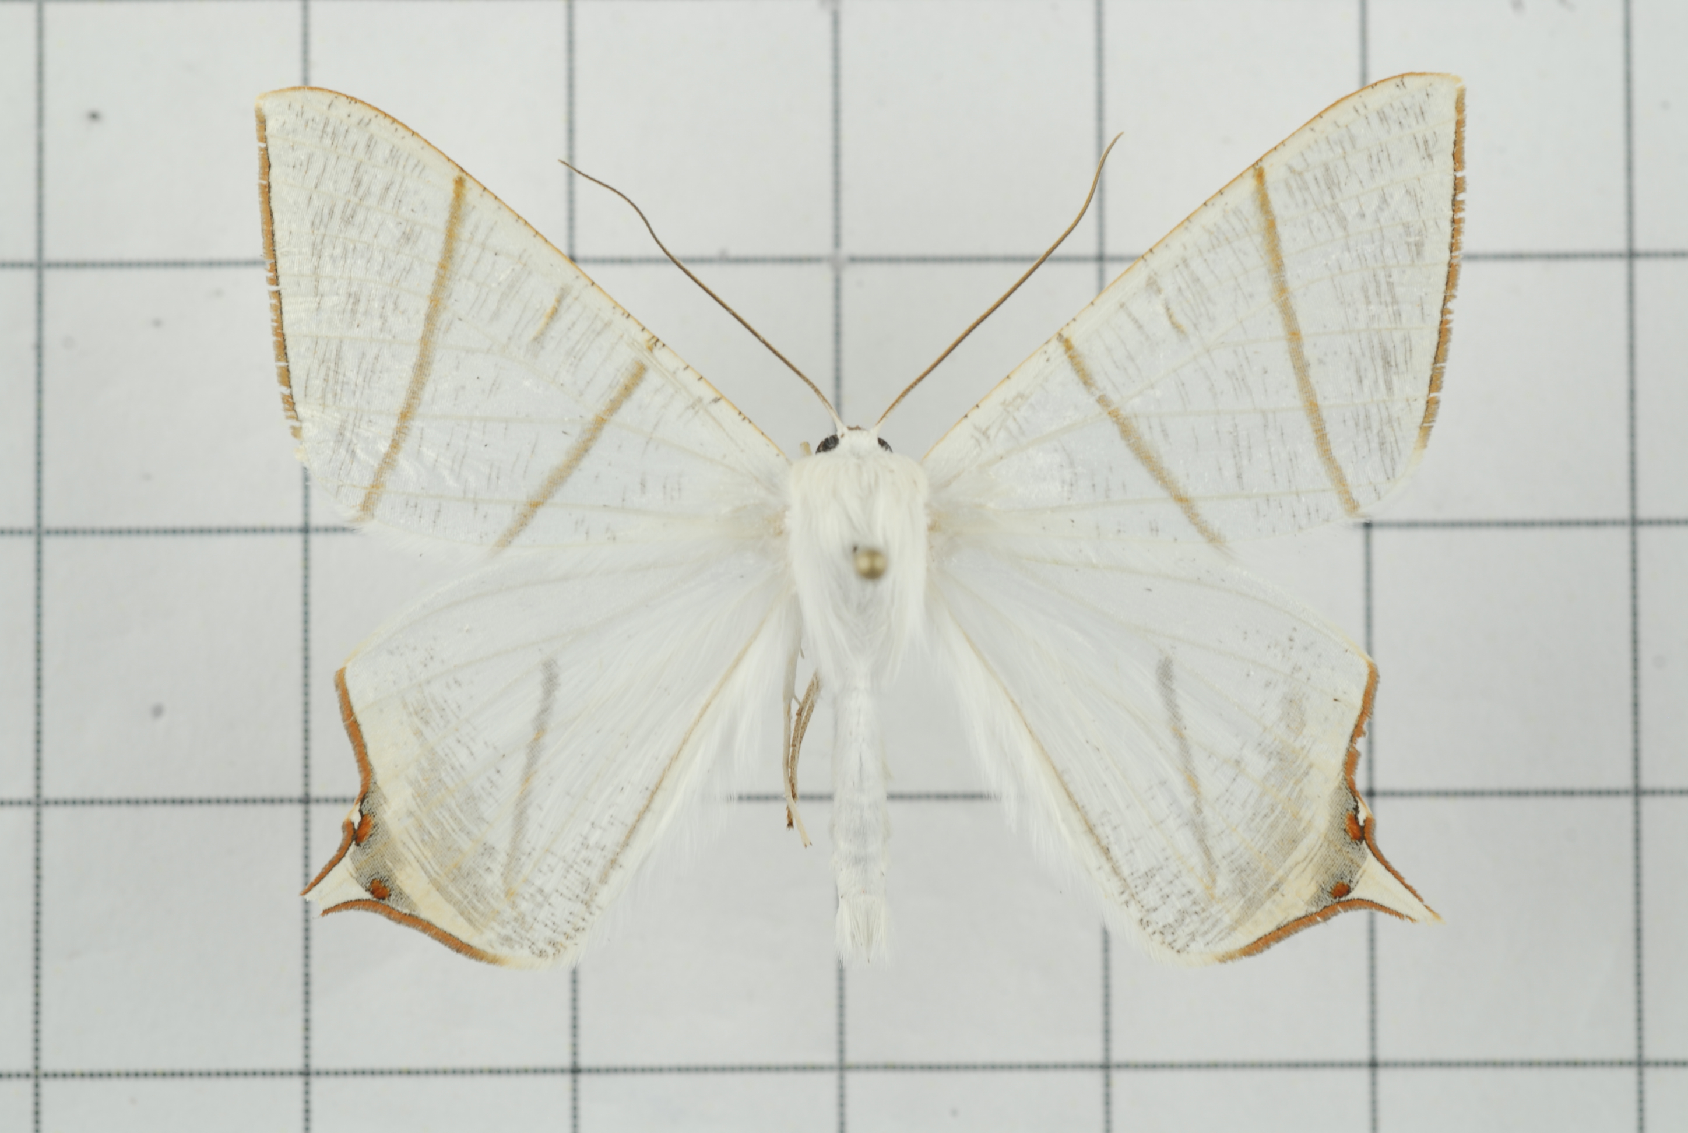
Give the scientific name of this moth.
Ourapteryx changi
